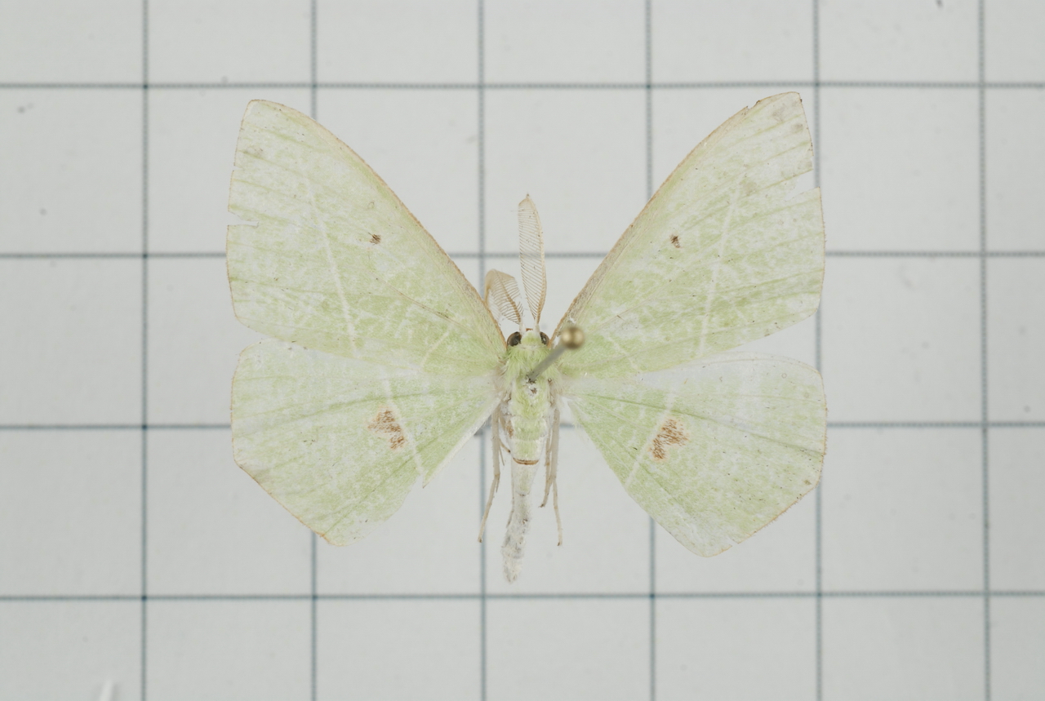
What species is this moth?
Tanaoctenia haliaria
